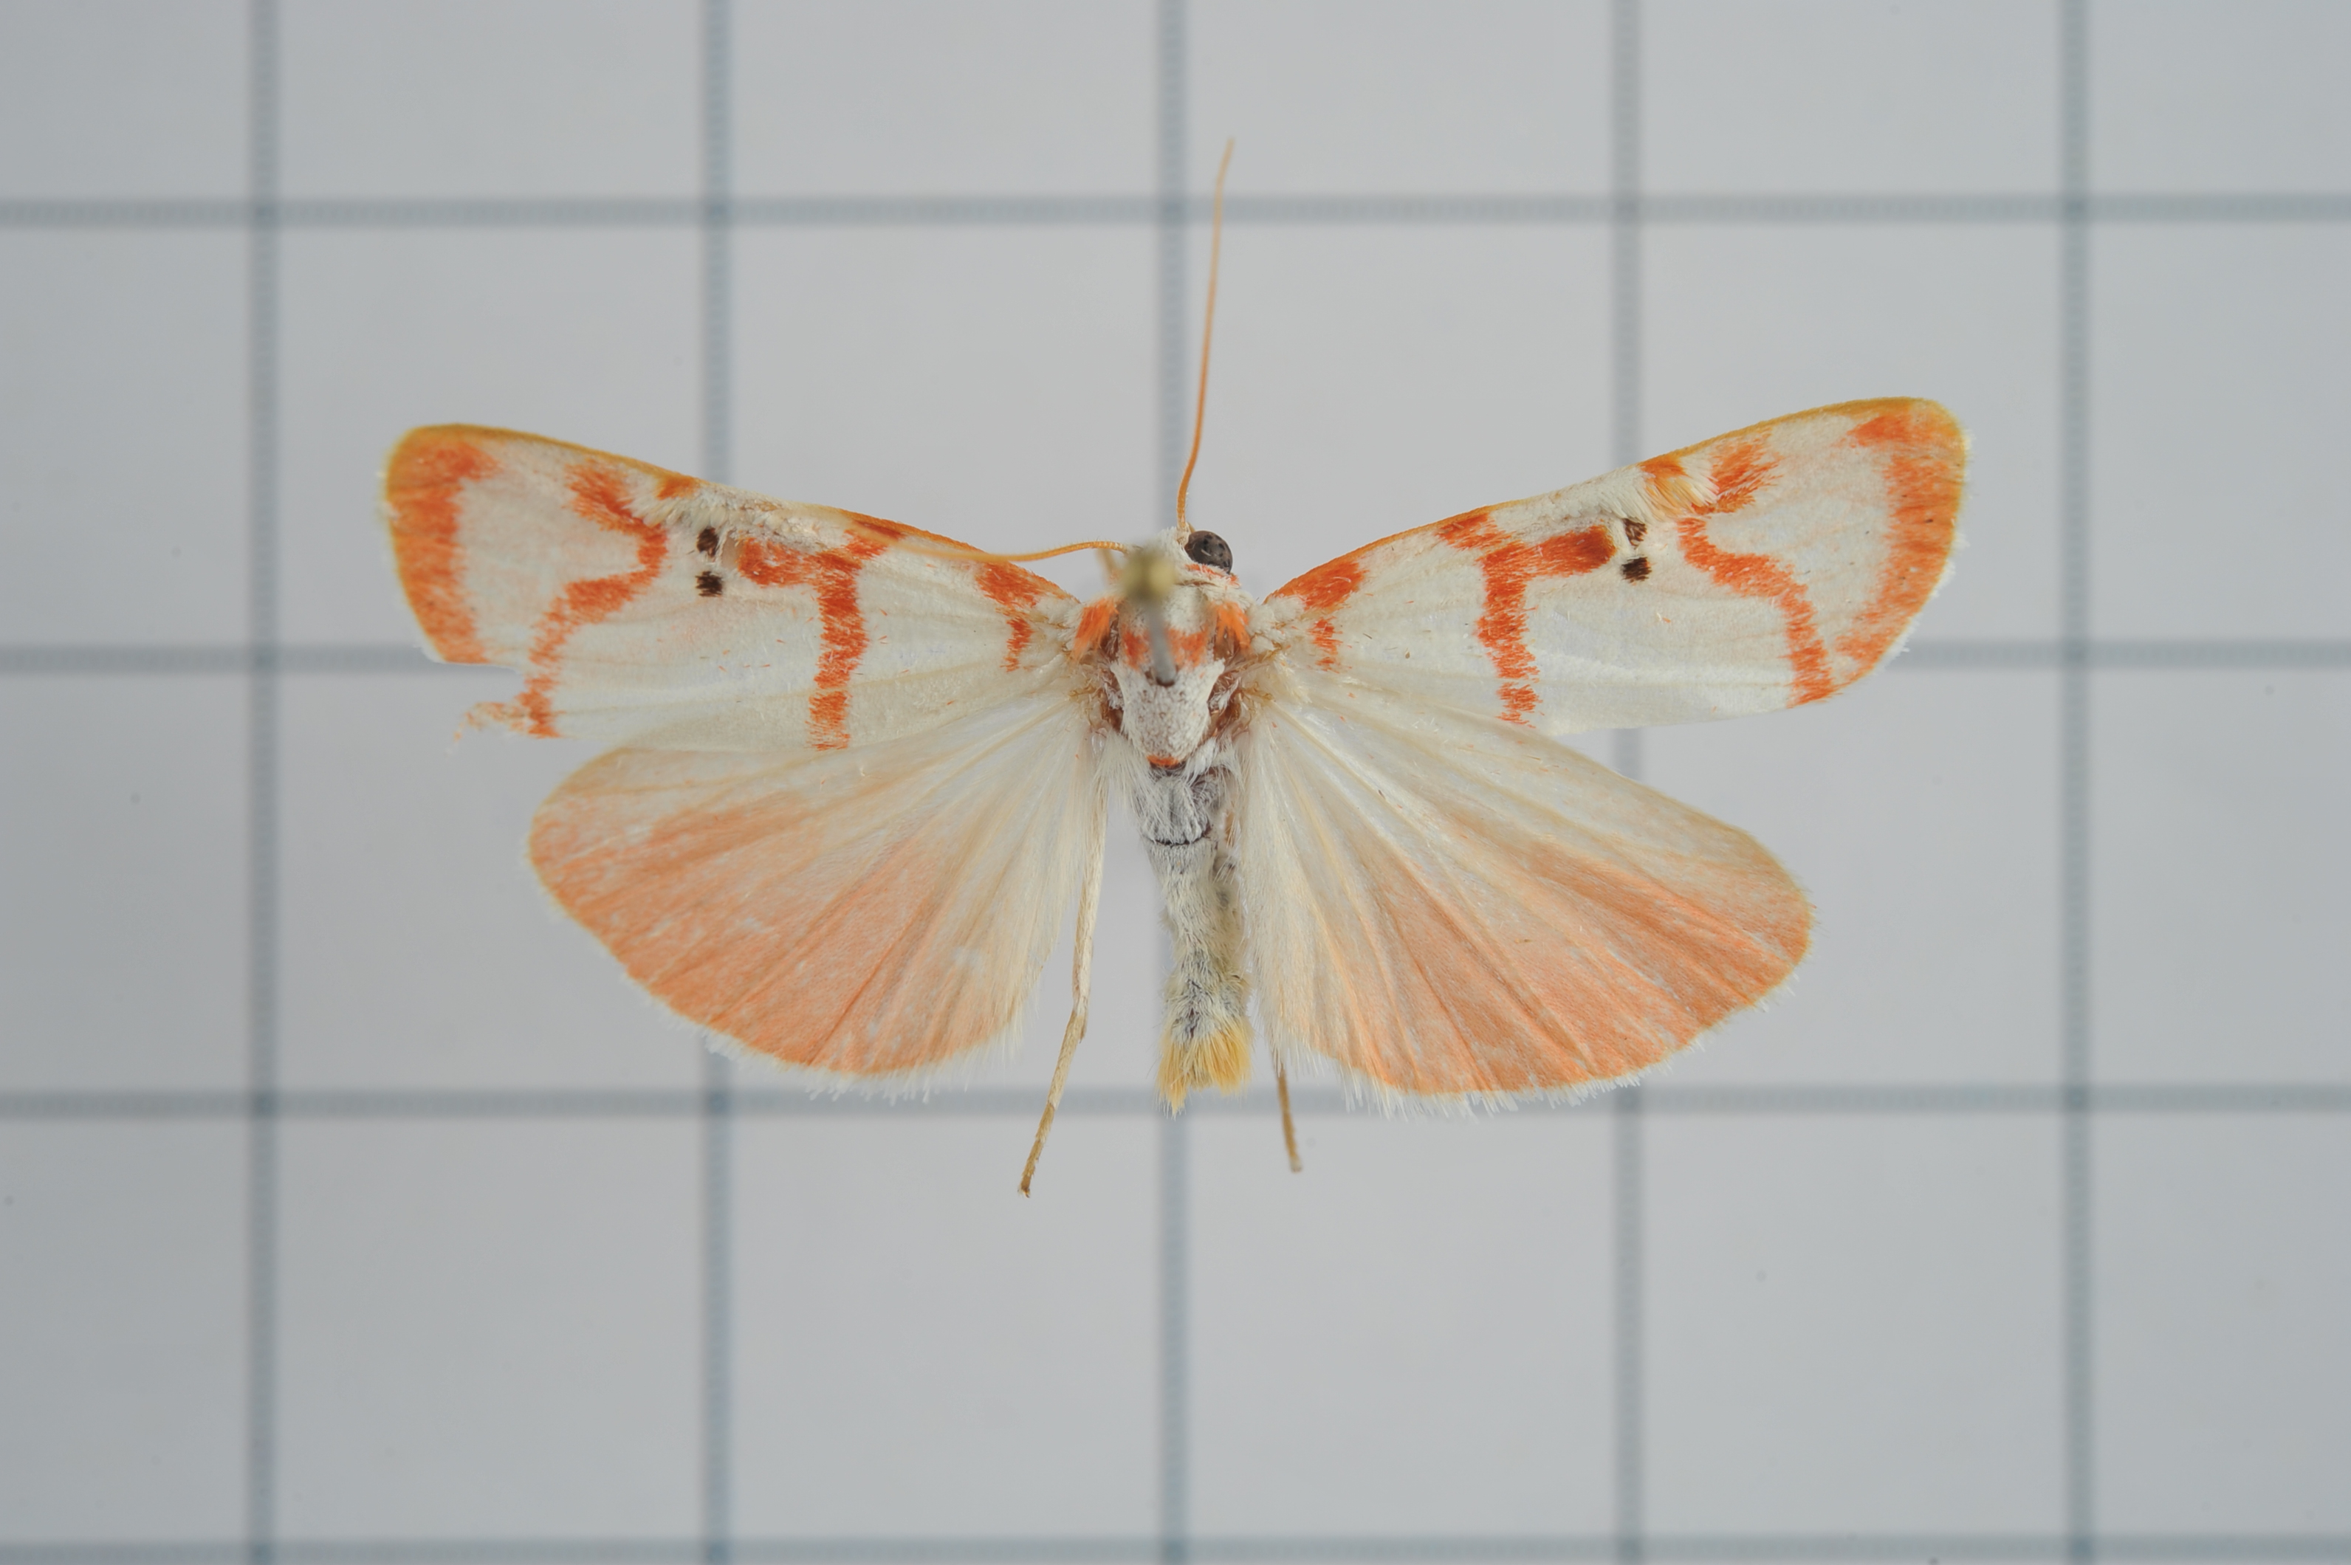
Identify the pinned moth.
Cyana hamata hamata
